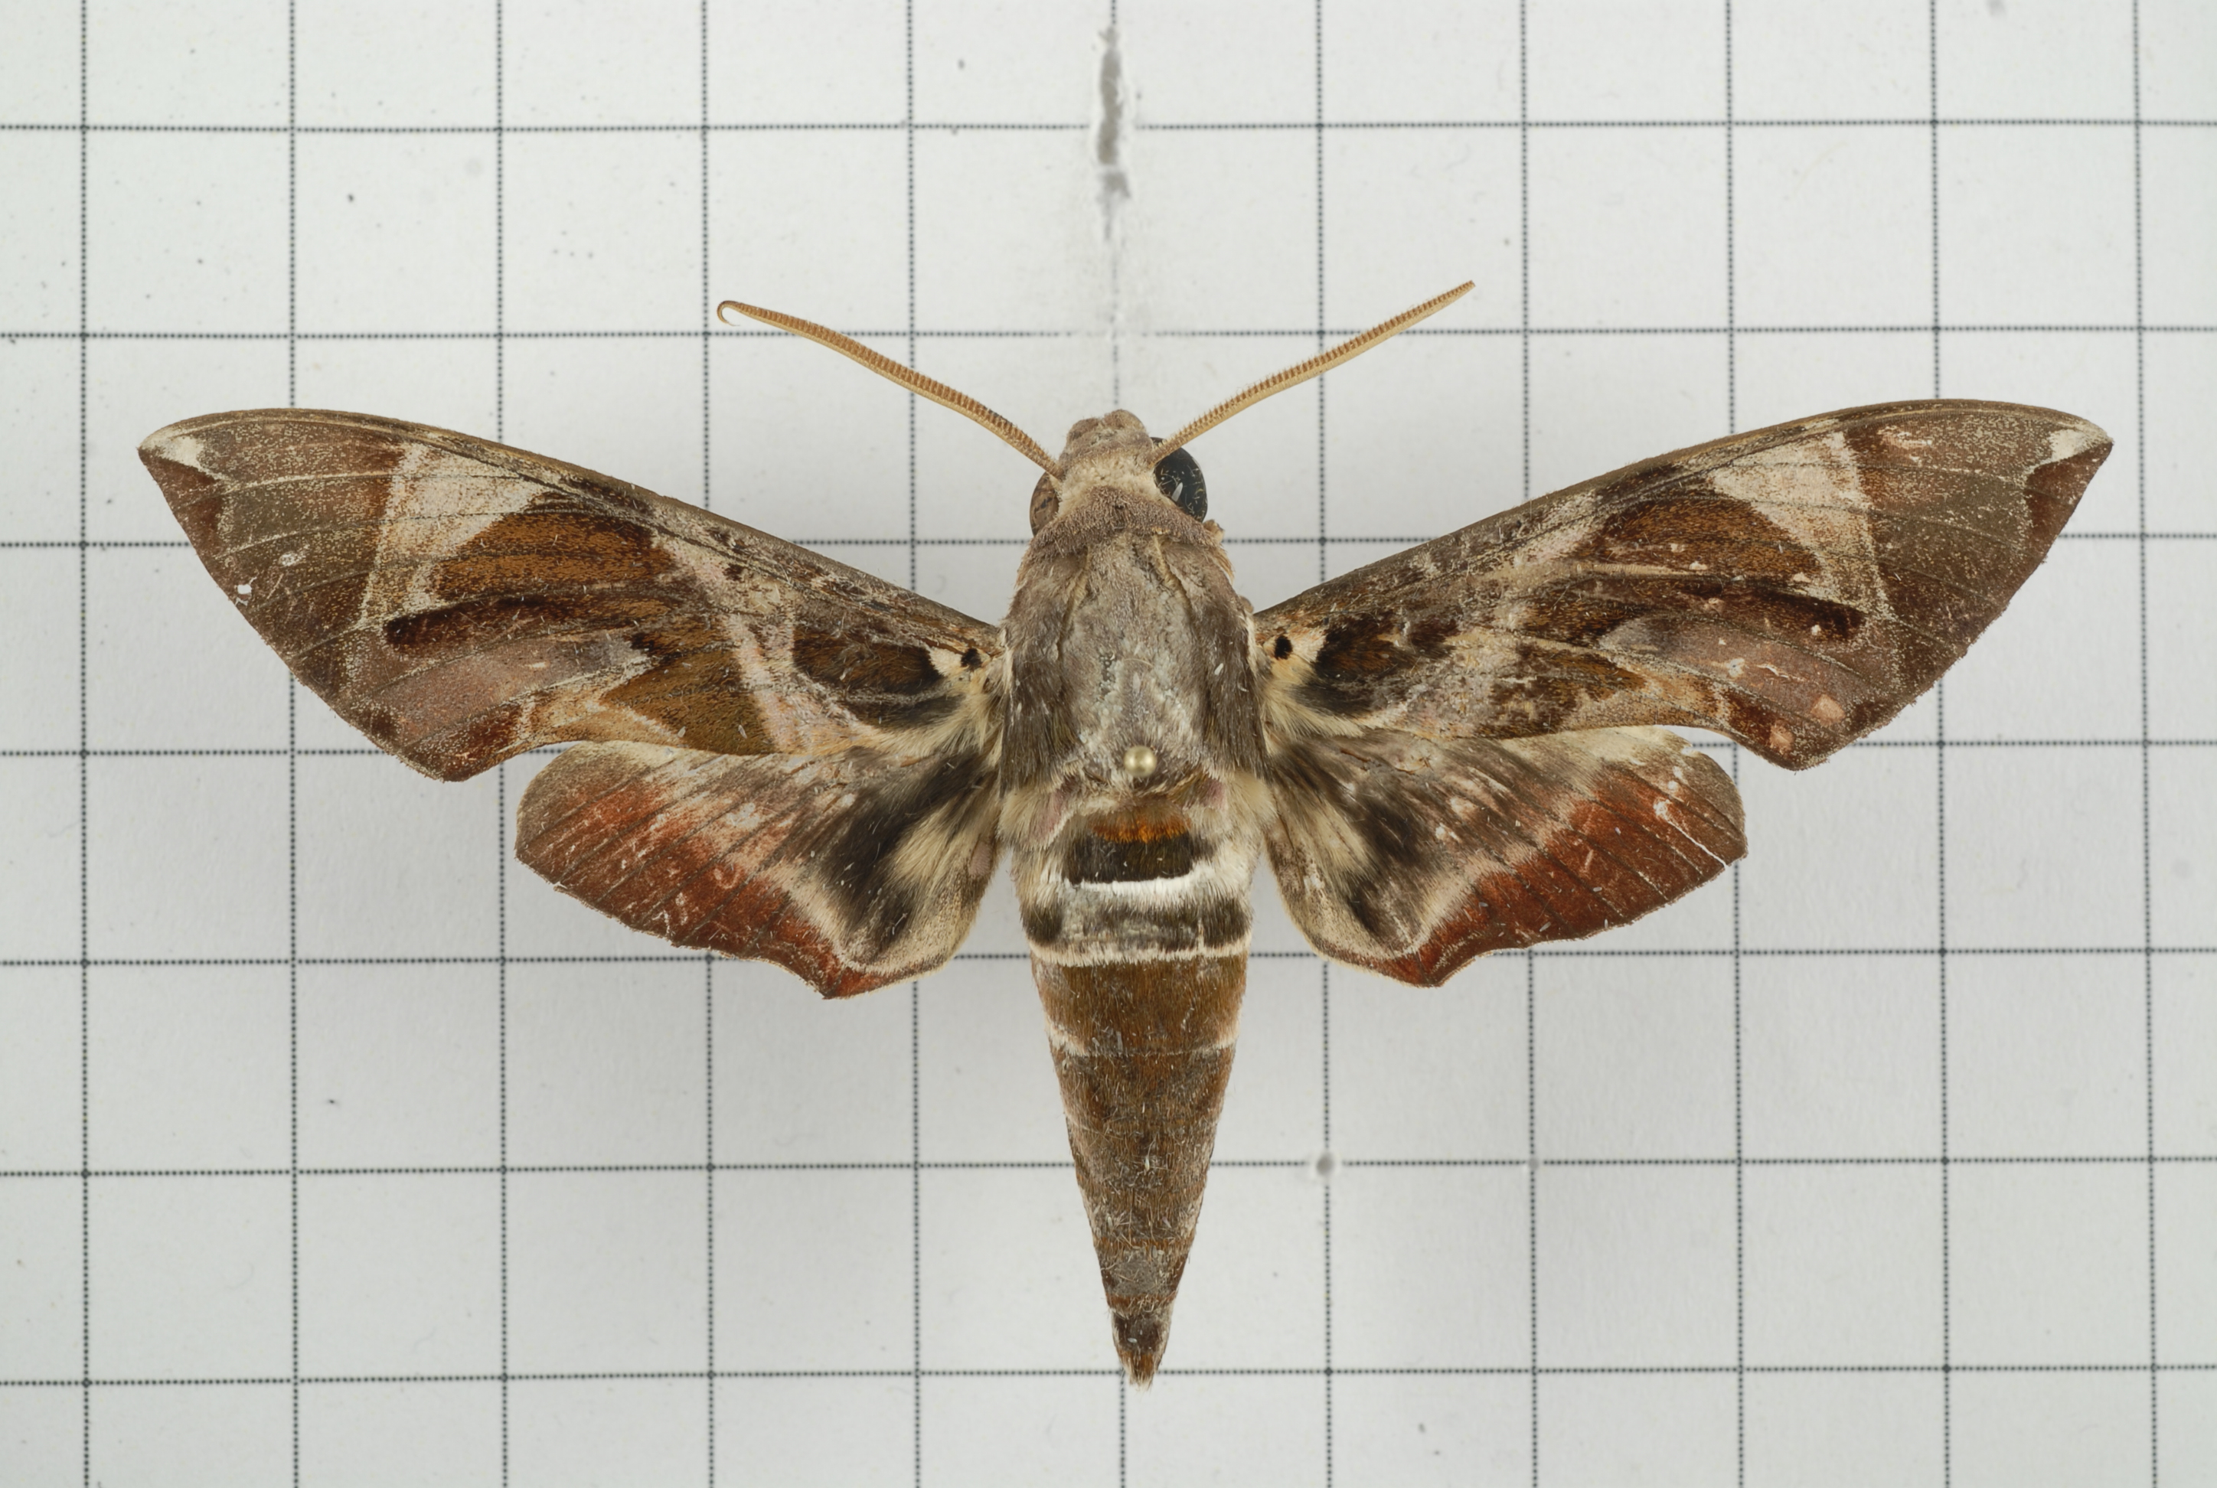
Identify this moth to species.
Daphnis hypothous crameri
